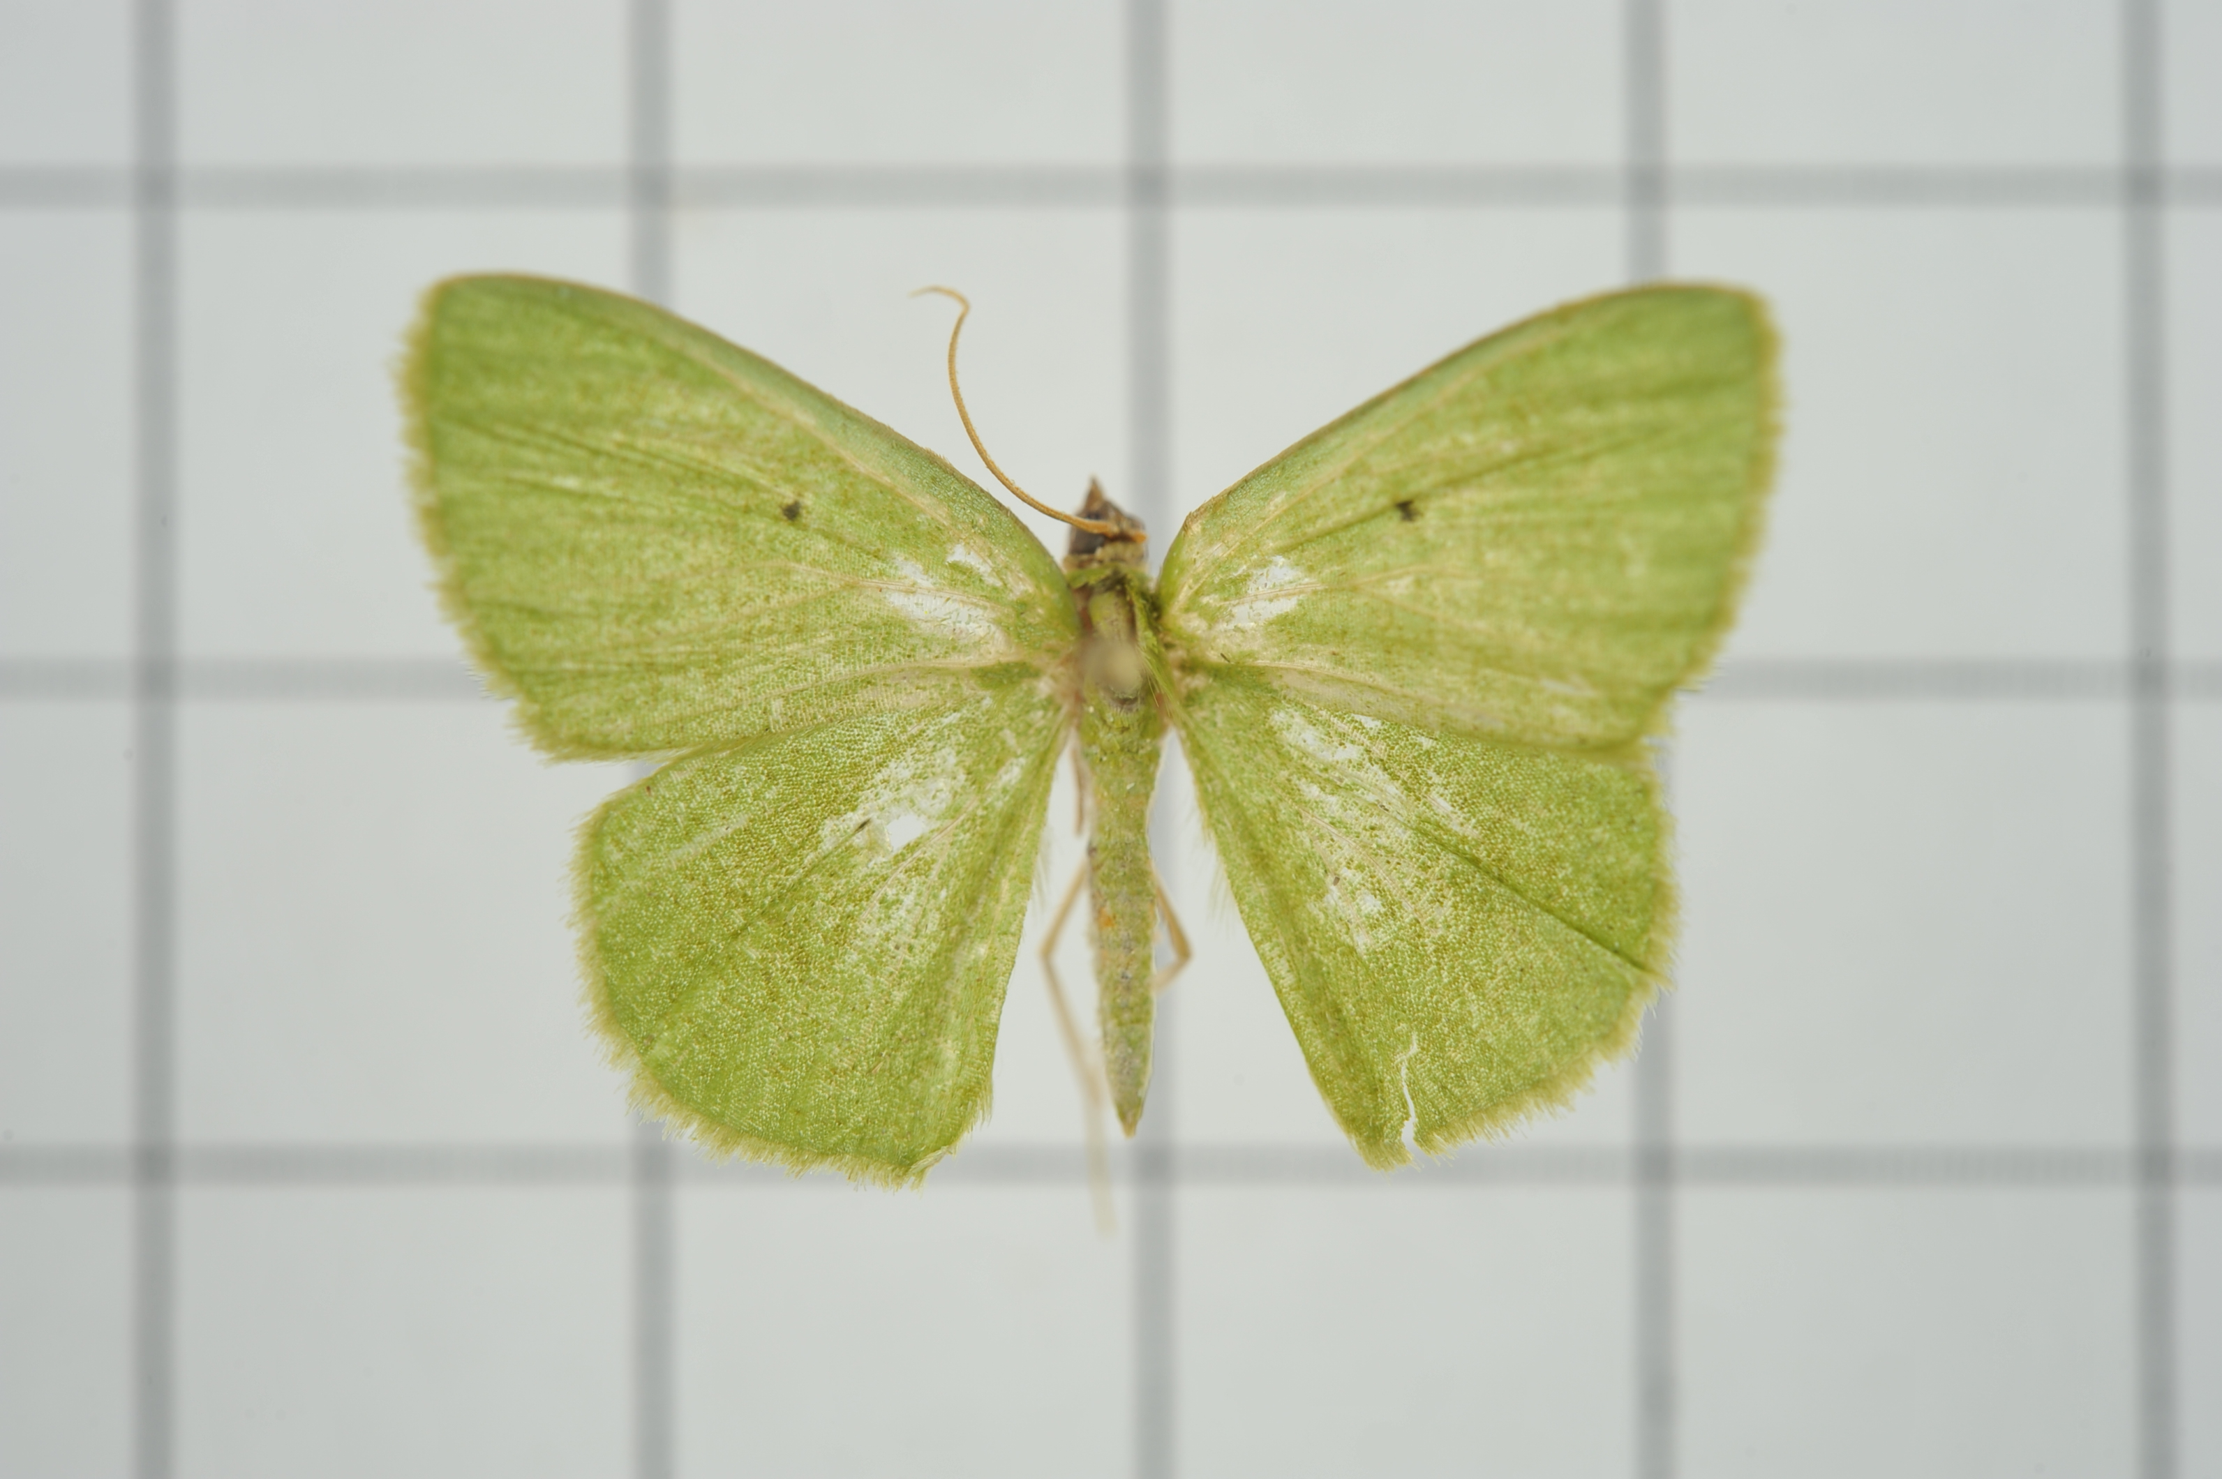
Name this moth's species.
Aplochlora vivilaca
